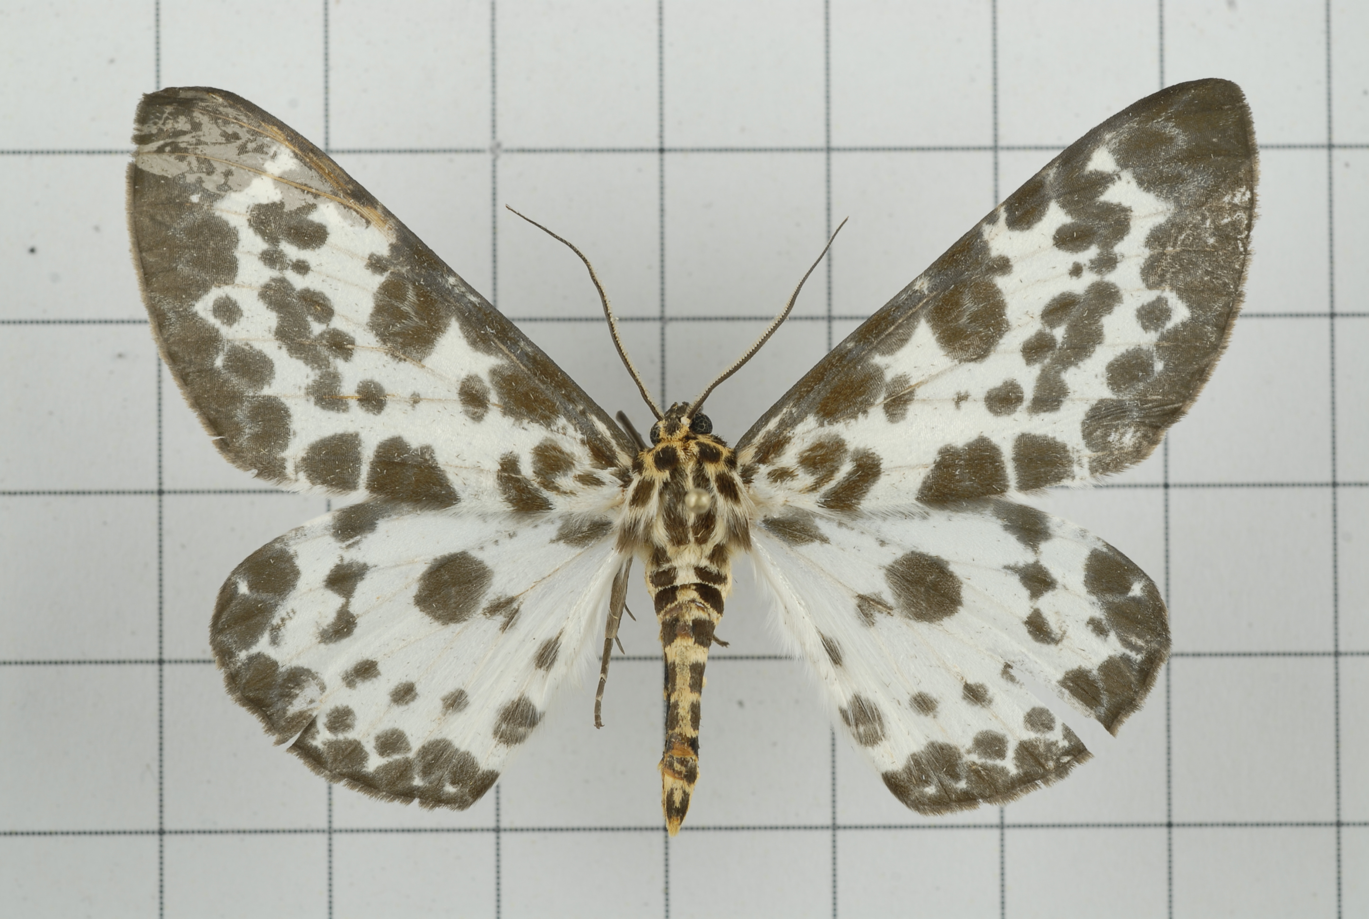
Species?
Parapercnia giraffata
